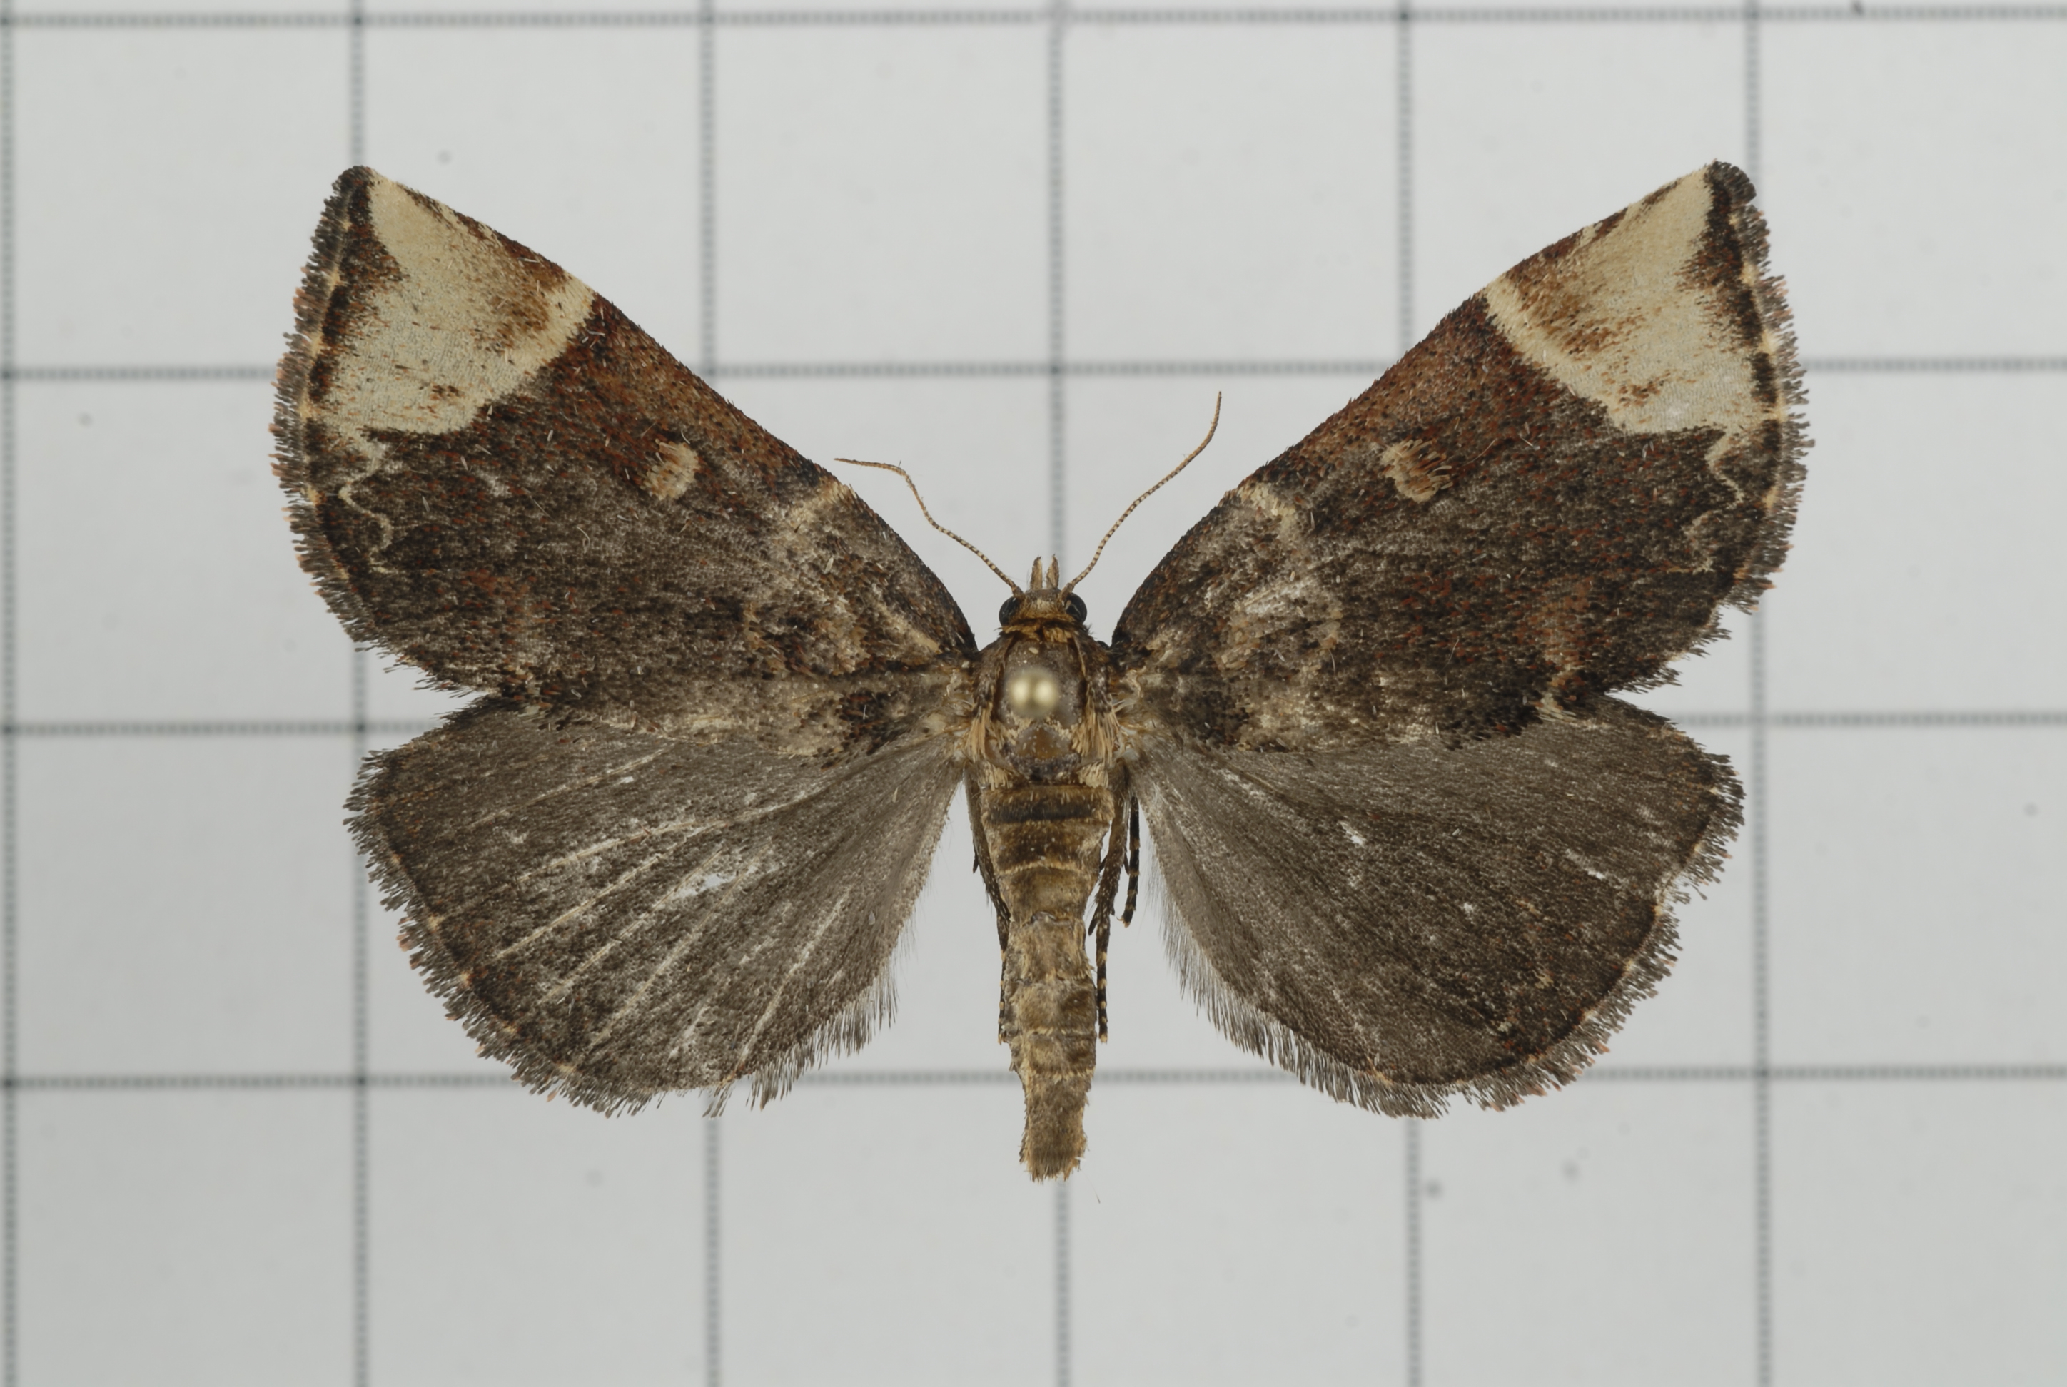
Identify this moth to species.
Omphalomia hirta
